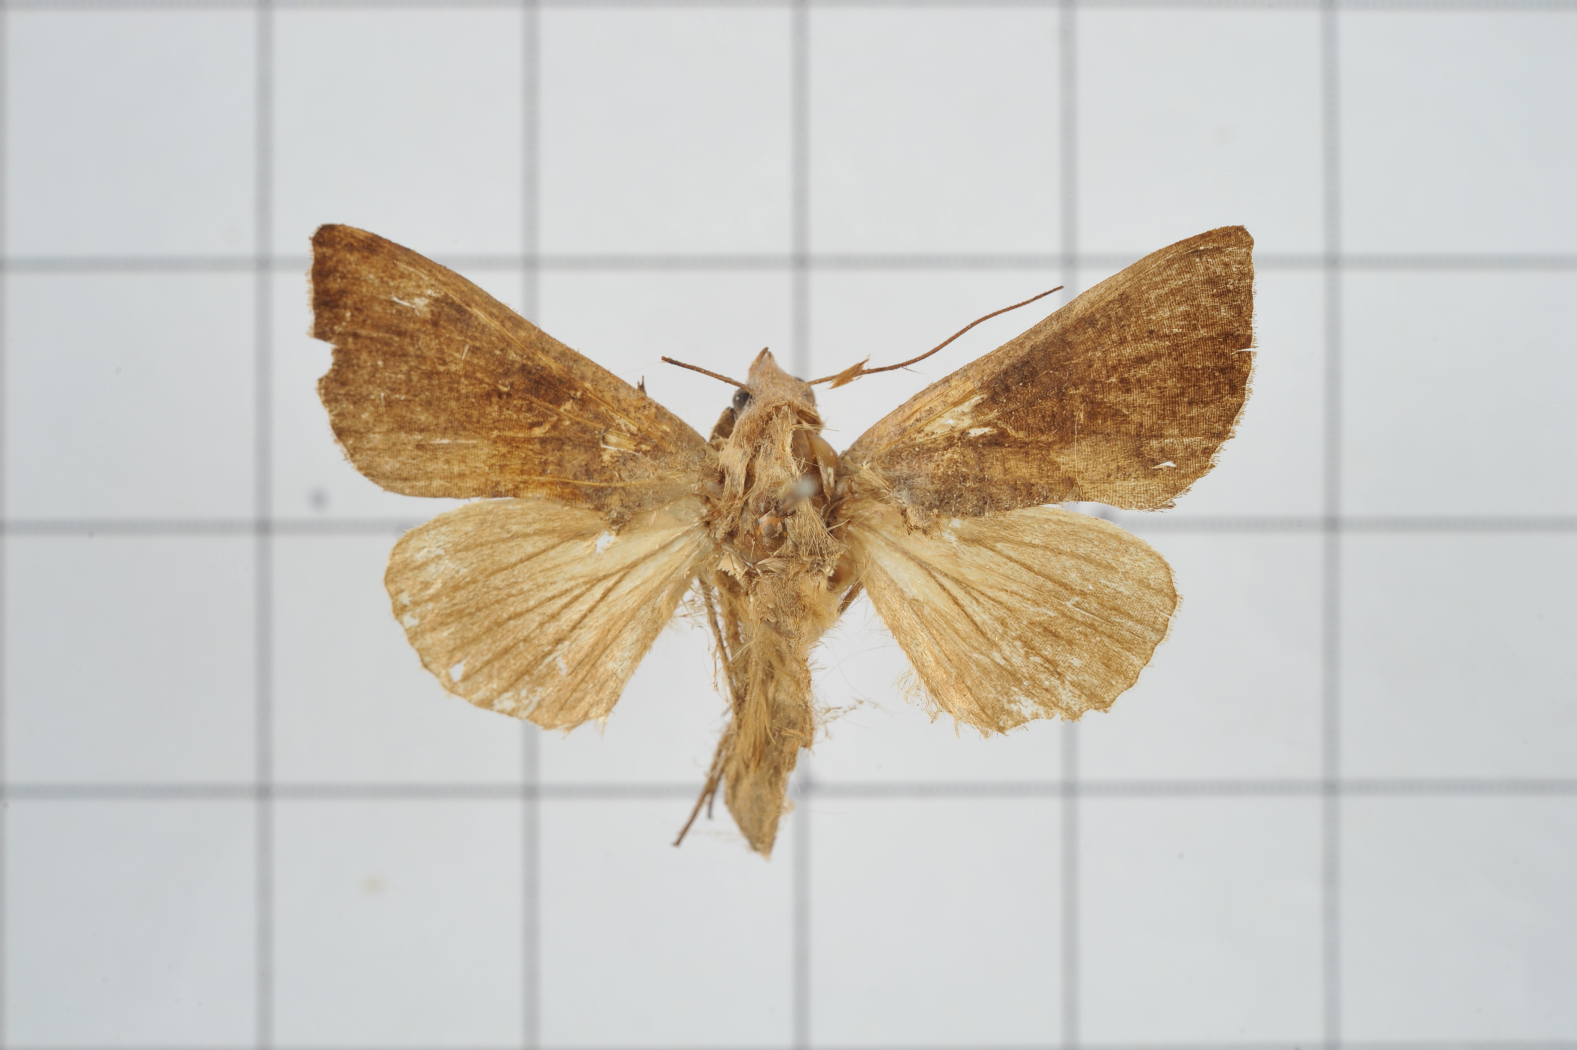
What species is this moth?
Chrysodeixis heberachis
